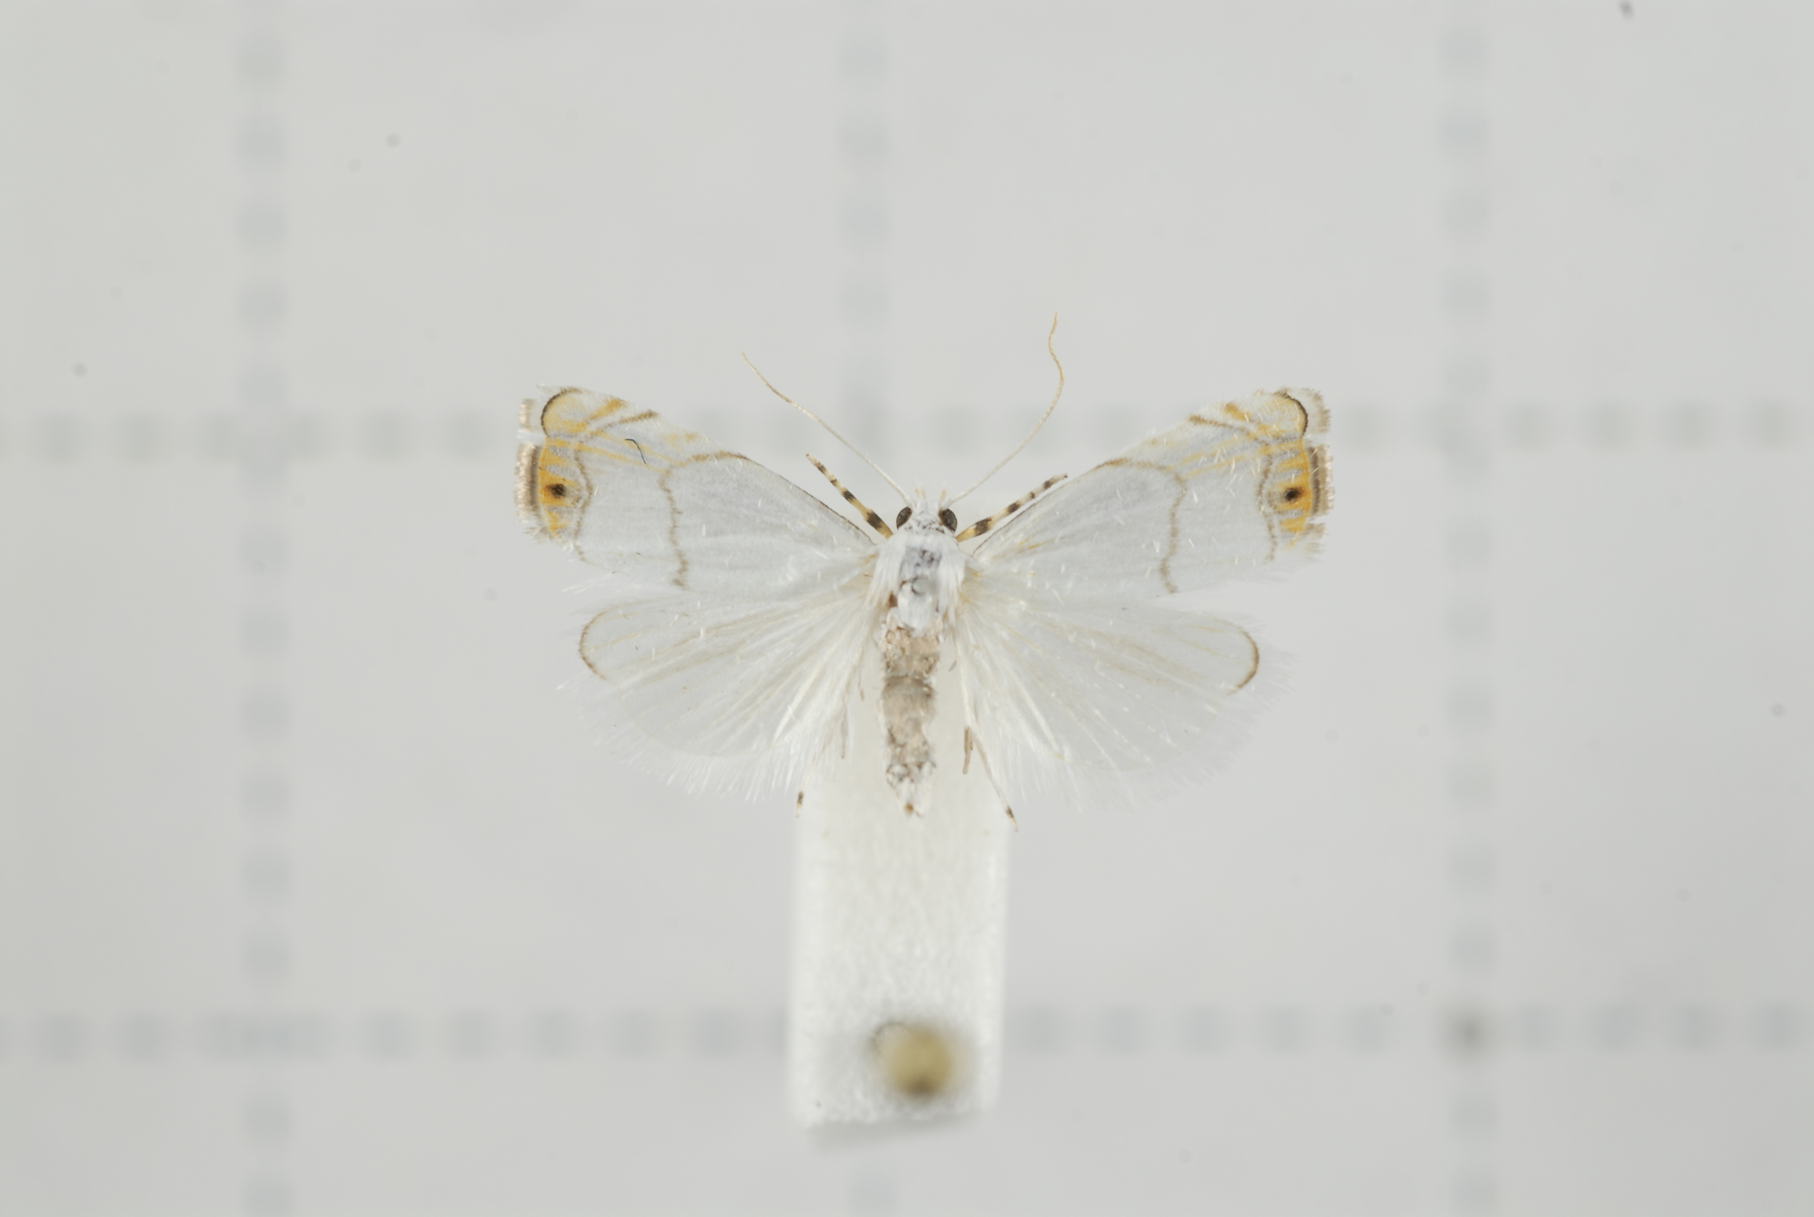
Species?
Gargela bilineata
